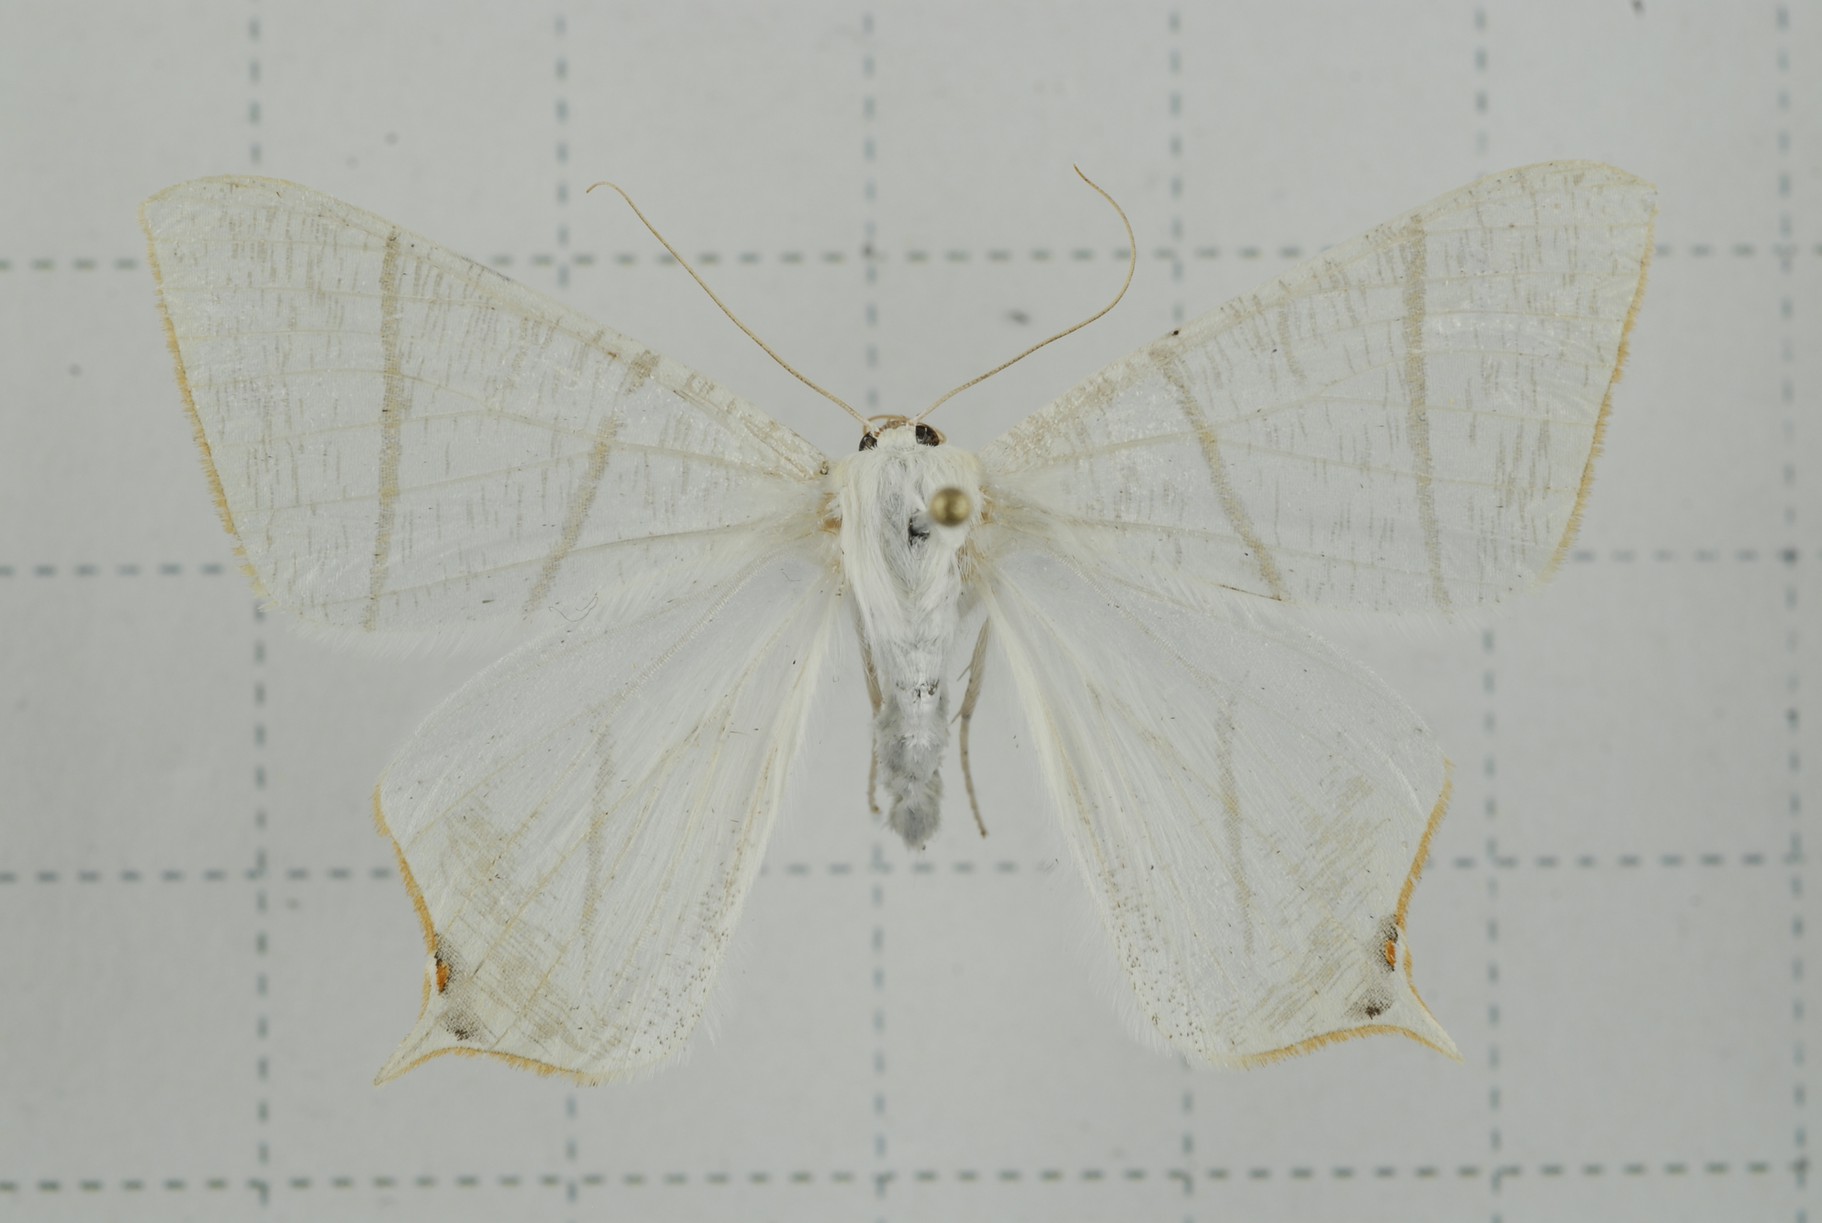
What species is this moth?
Ourapteryx pallidula
